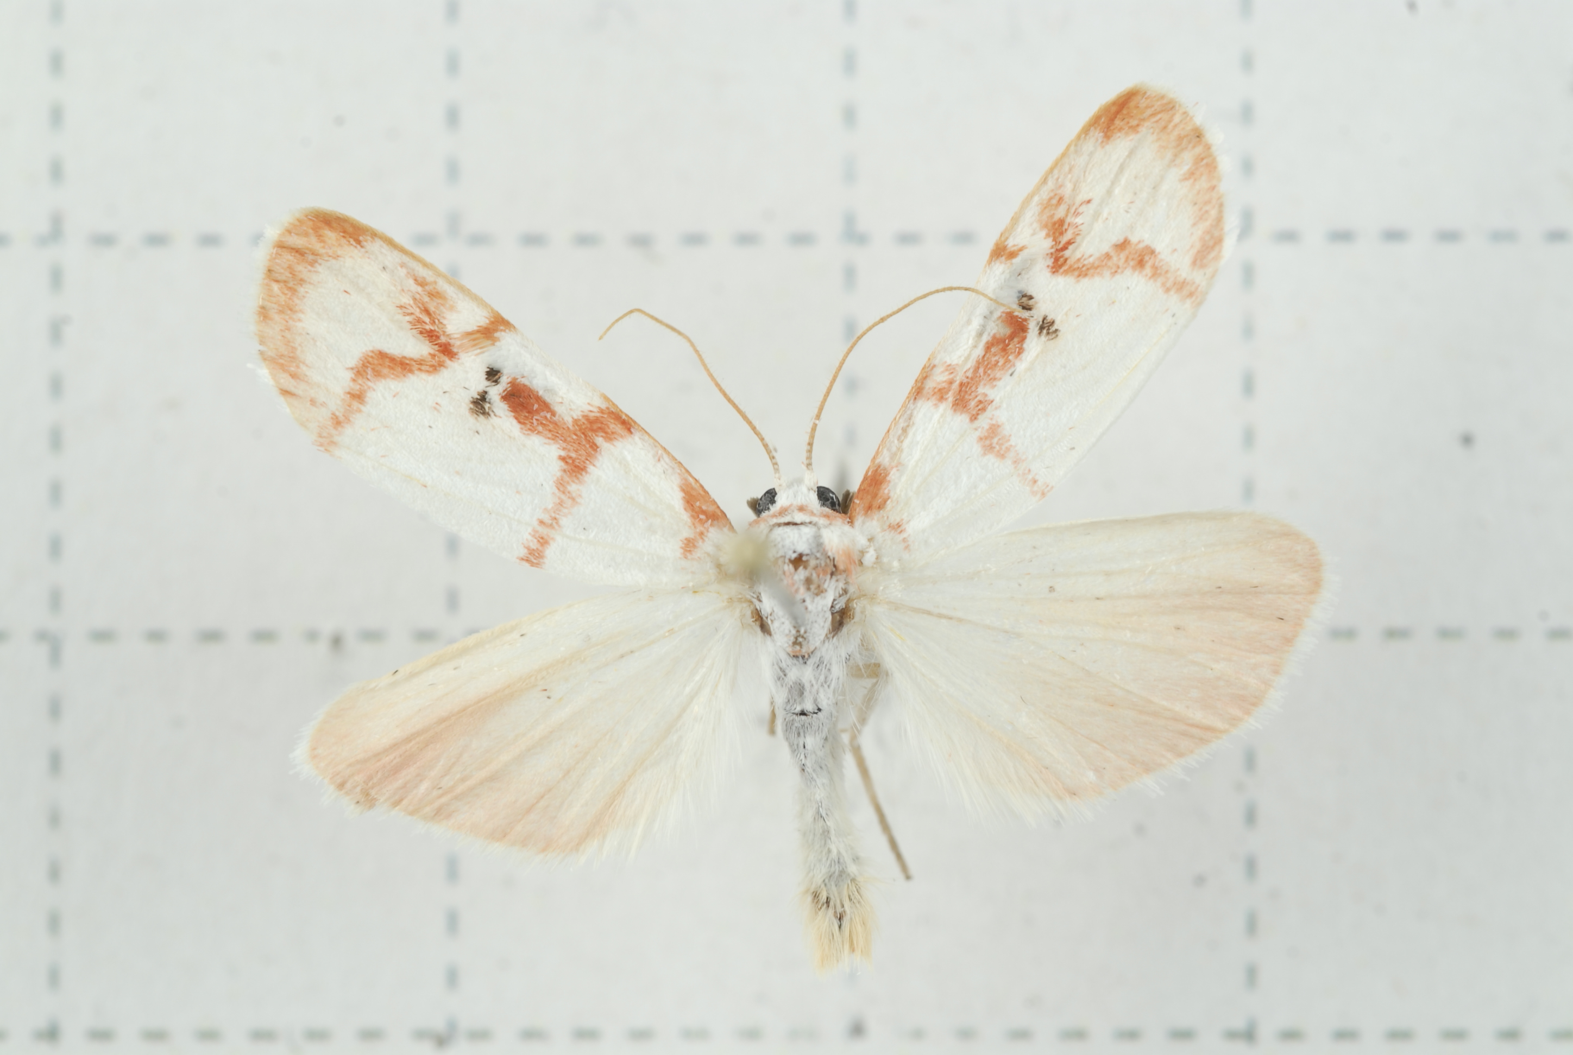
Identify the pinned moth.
Cyana hamata hamata
